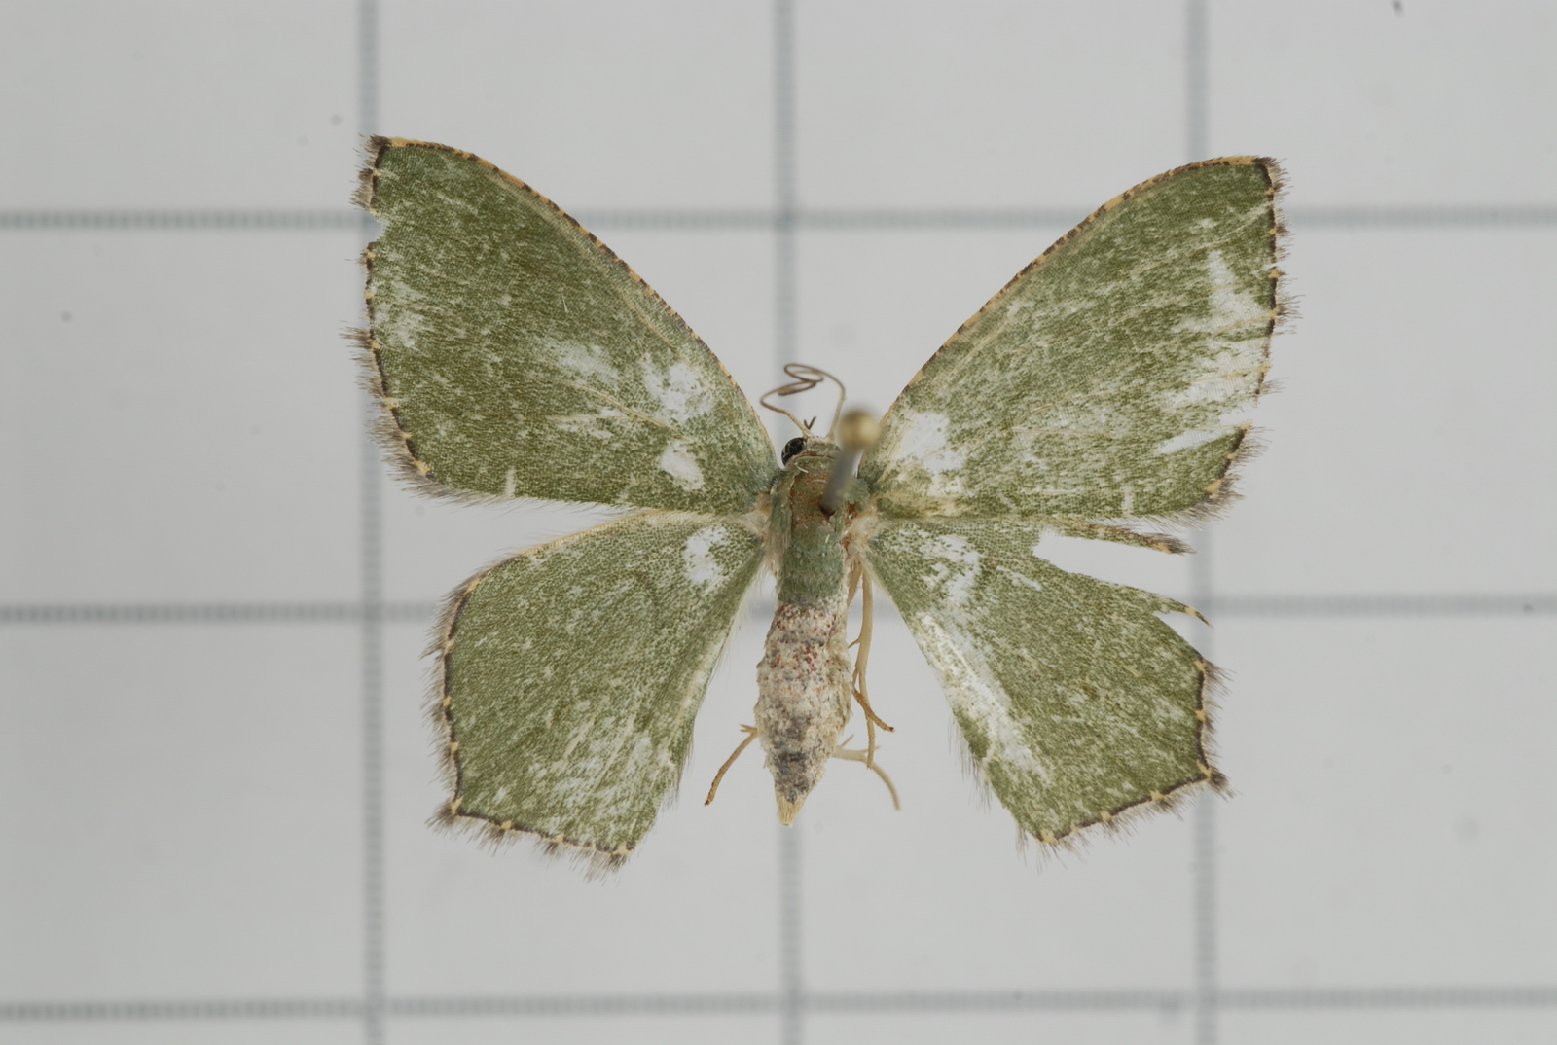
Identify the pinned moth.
Hemithea pallidimunda
